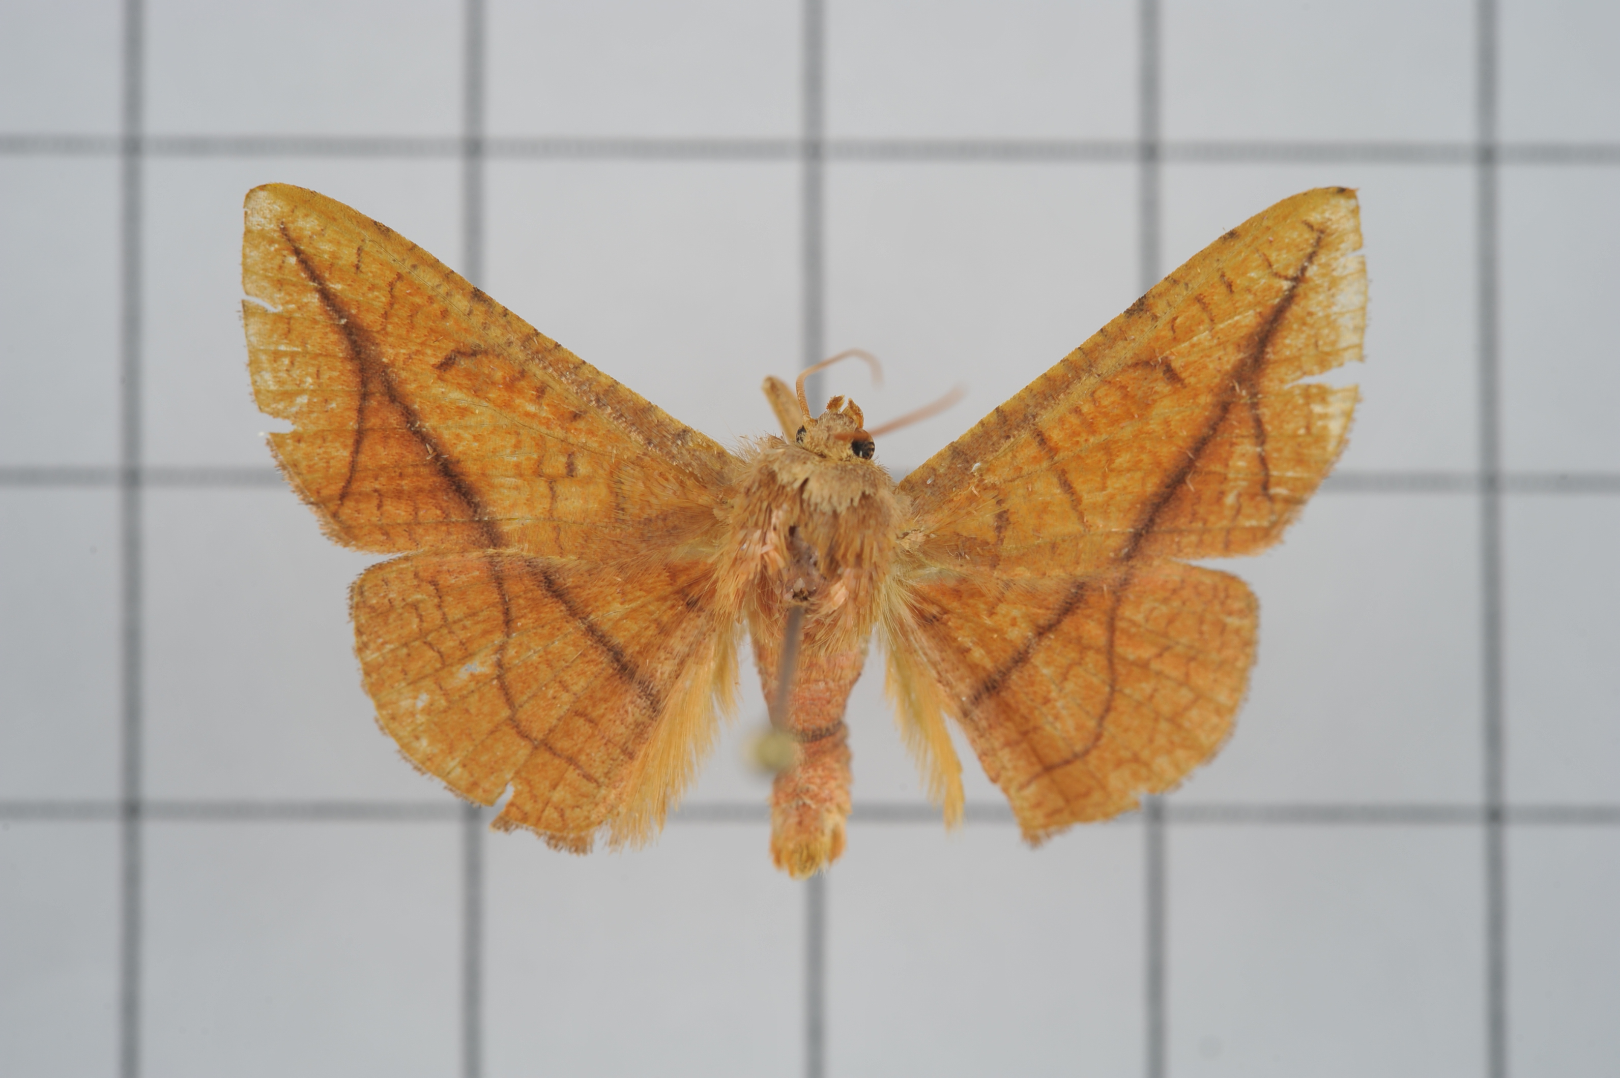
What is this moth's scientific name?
Sonagara strigipennis
